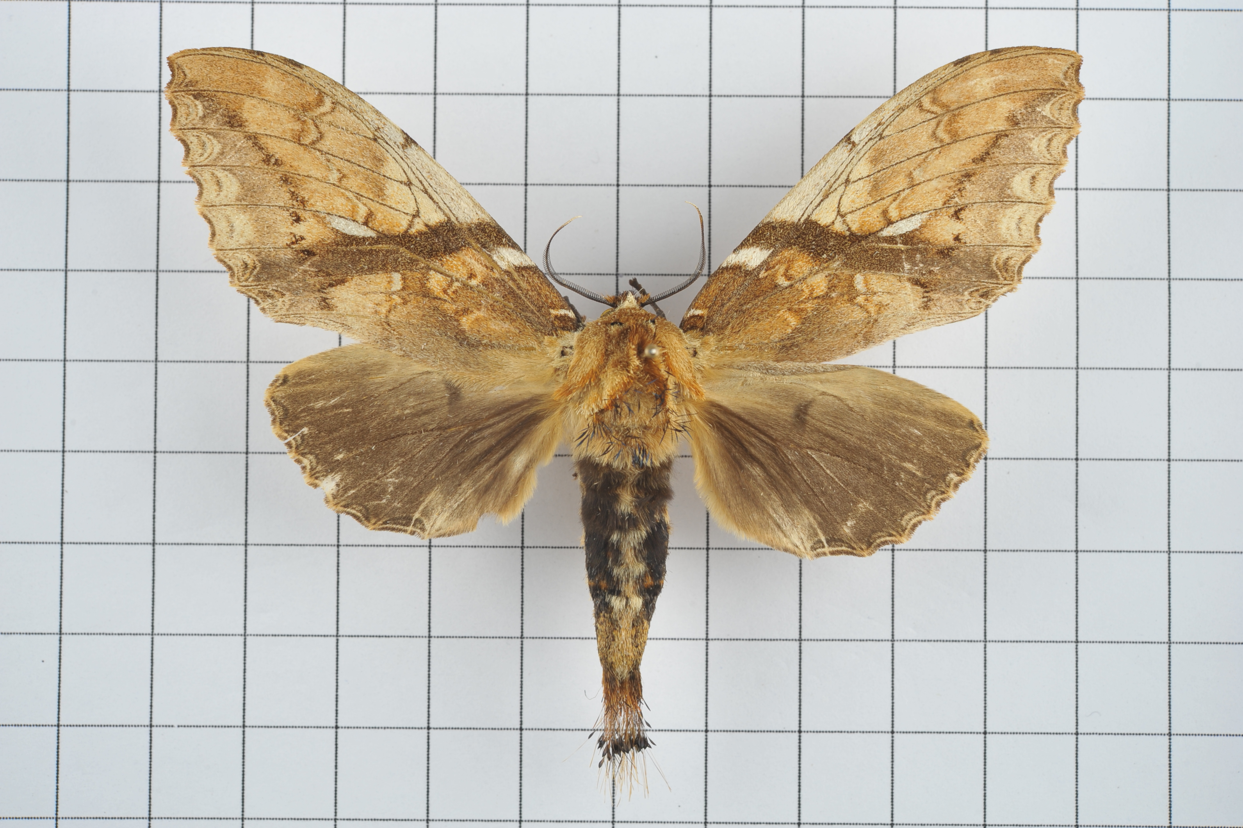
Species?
Dudusa nobilis
